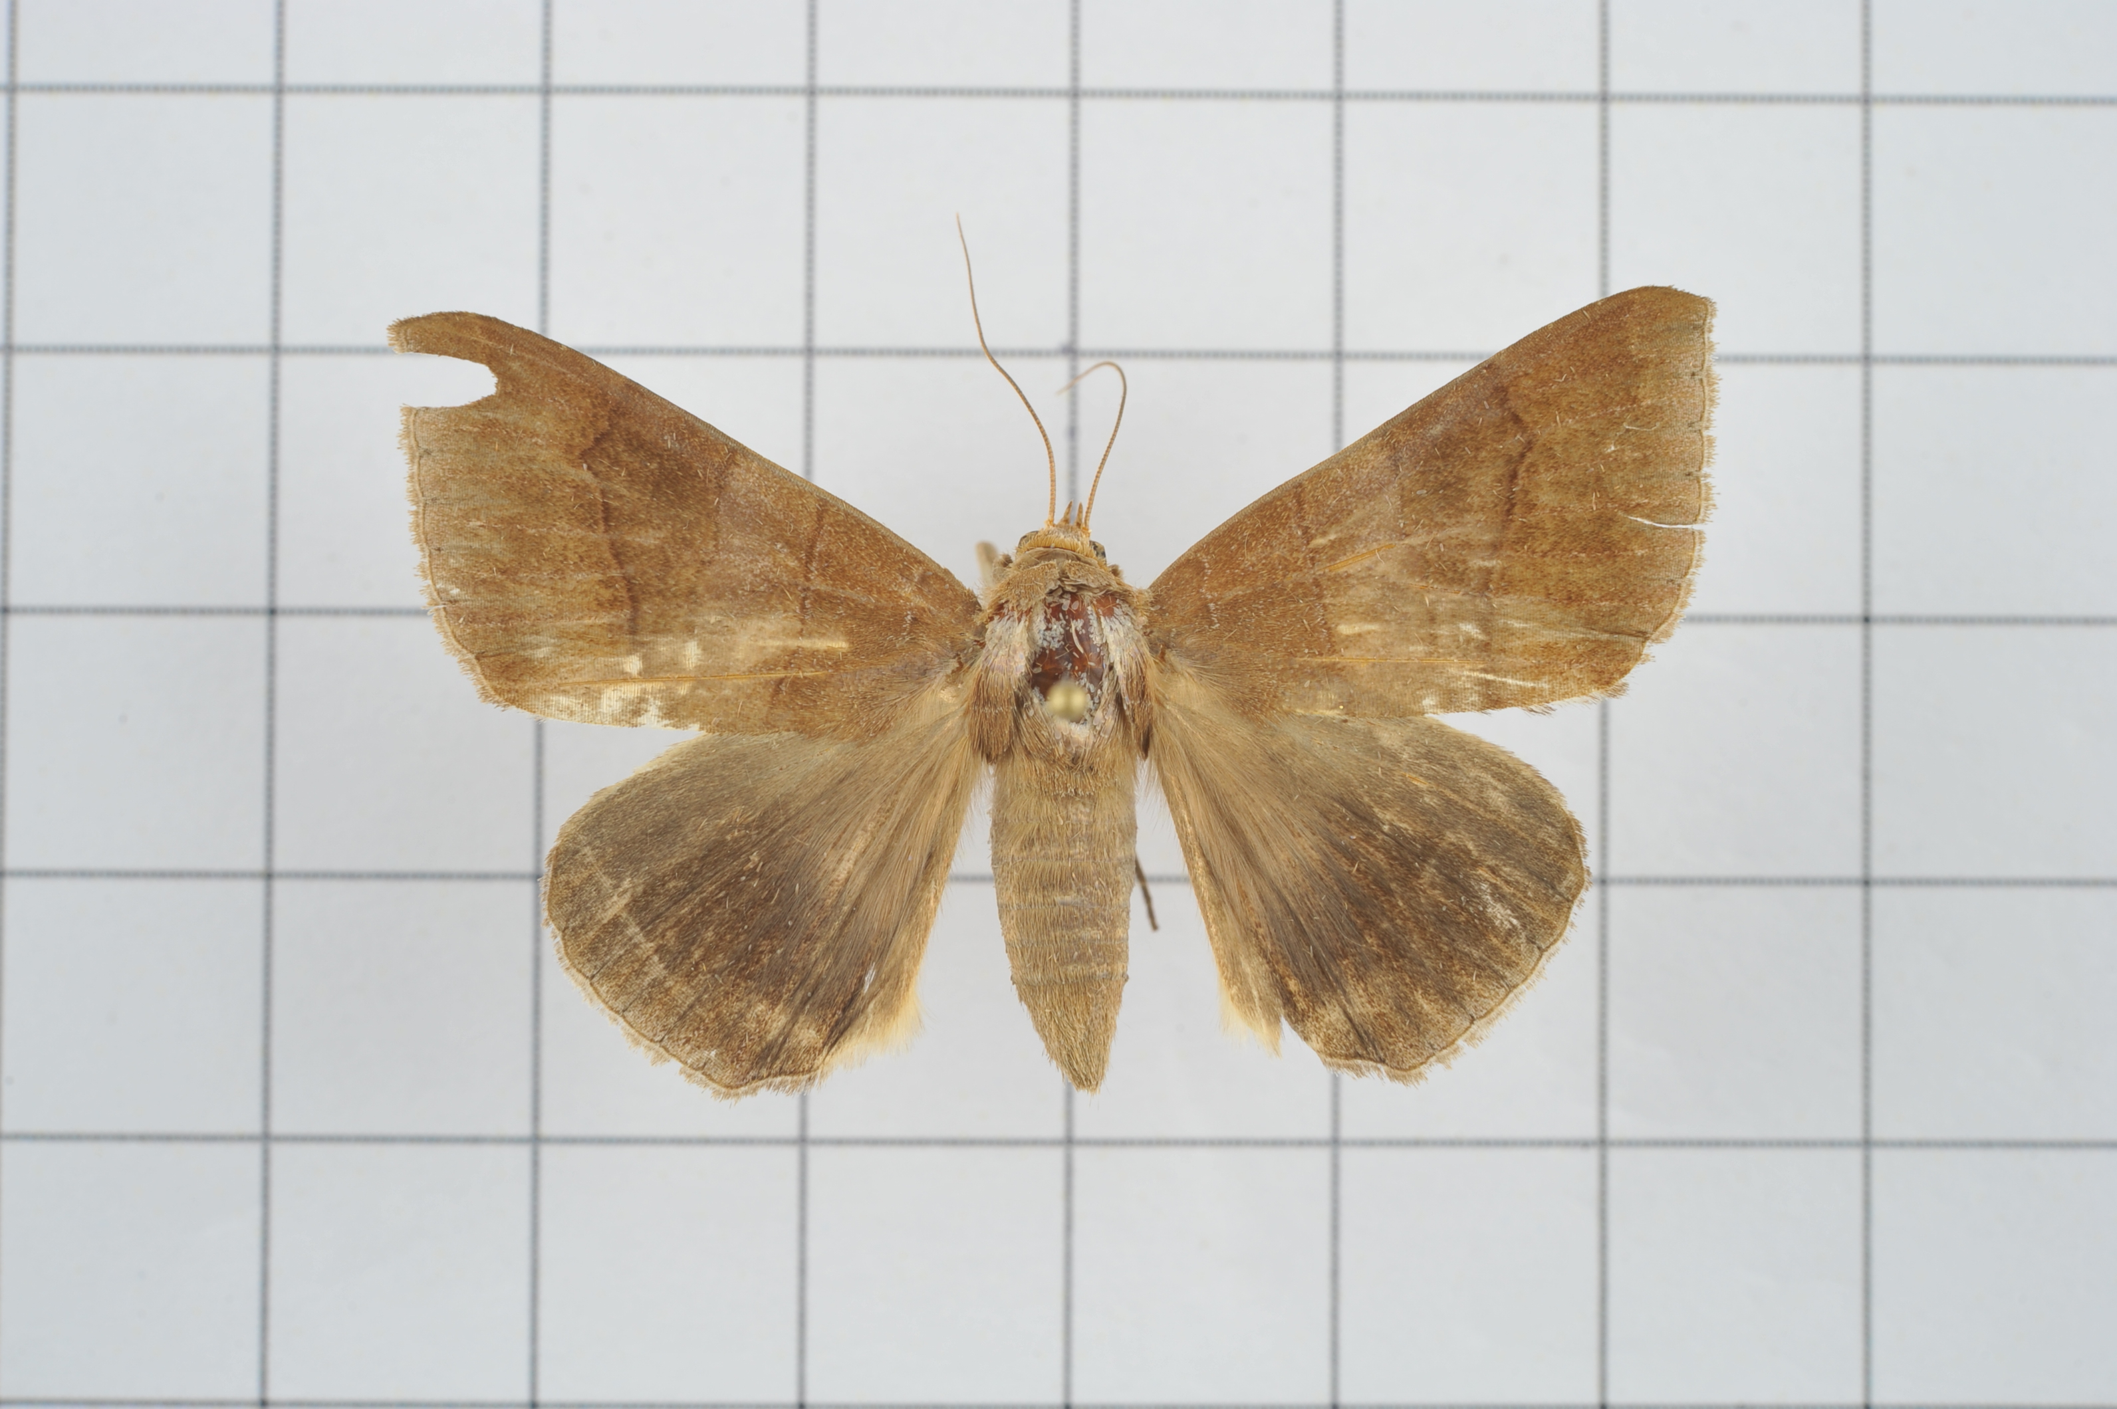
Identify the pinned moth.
Bastilla absentimacula
